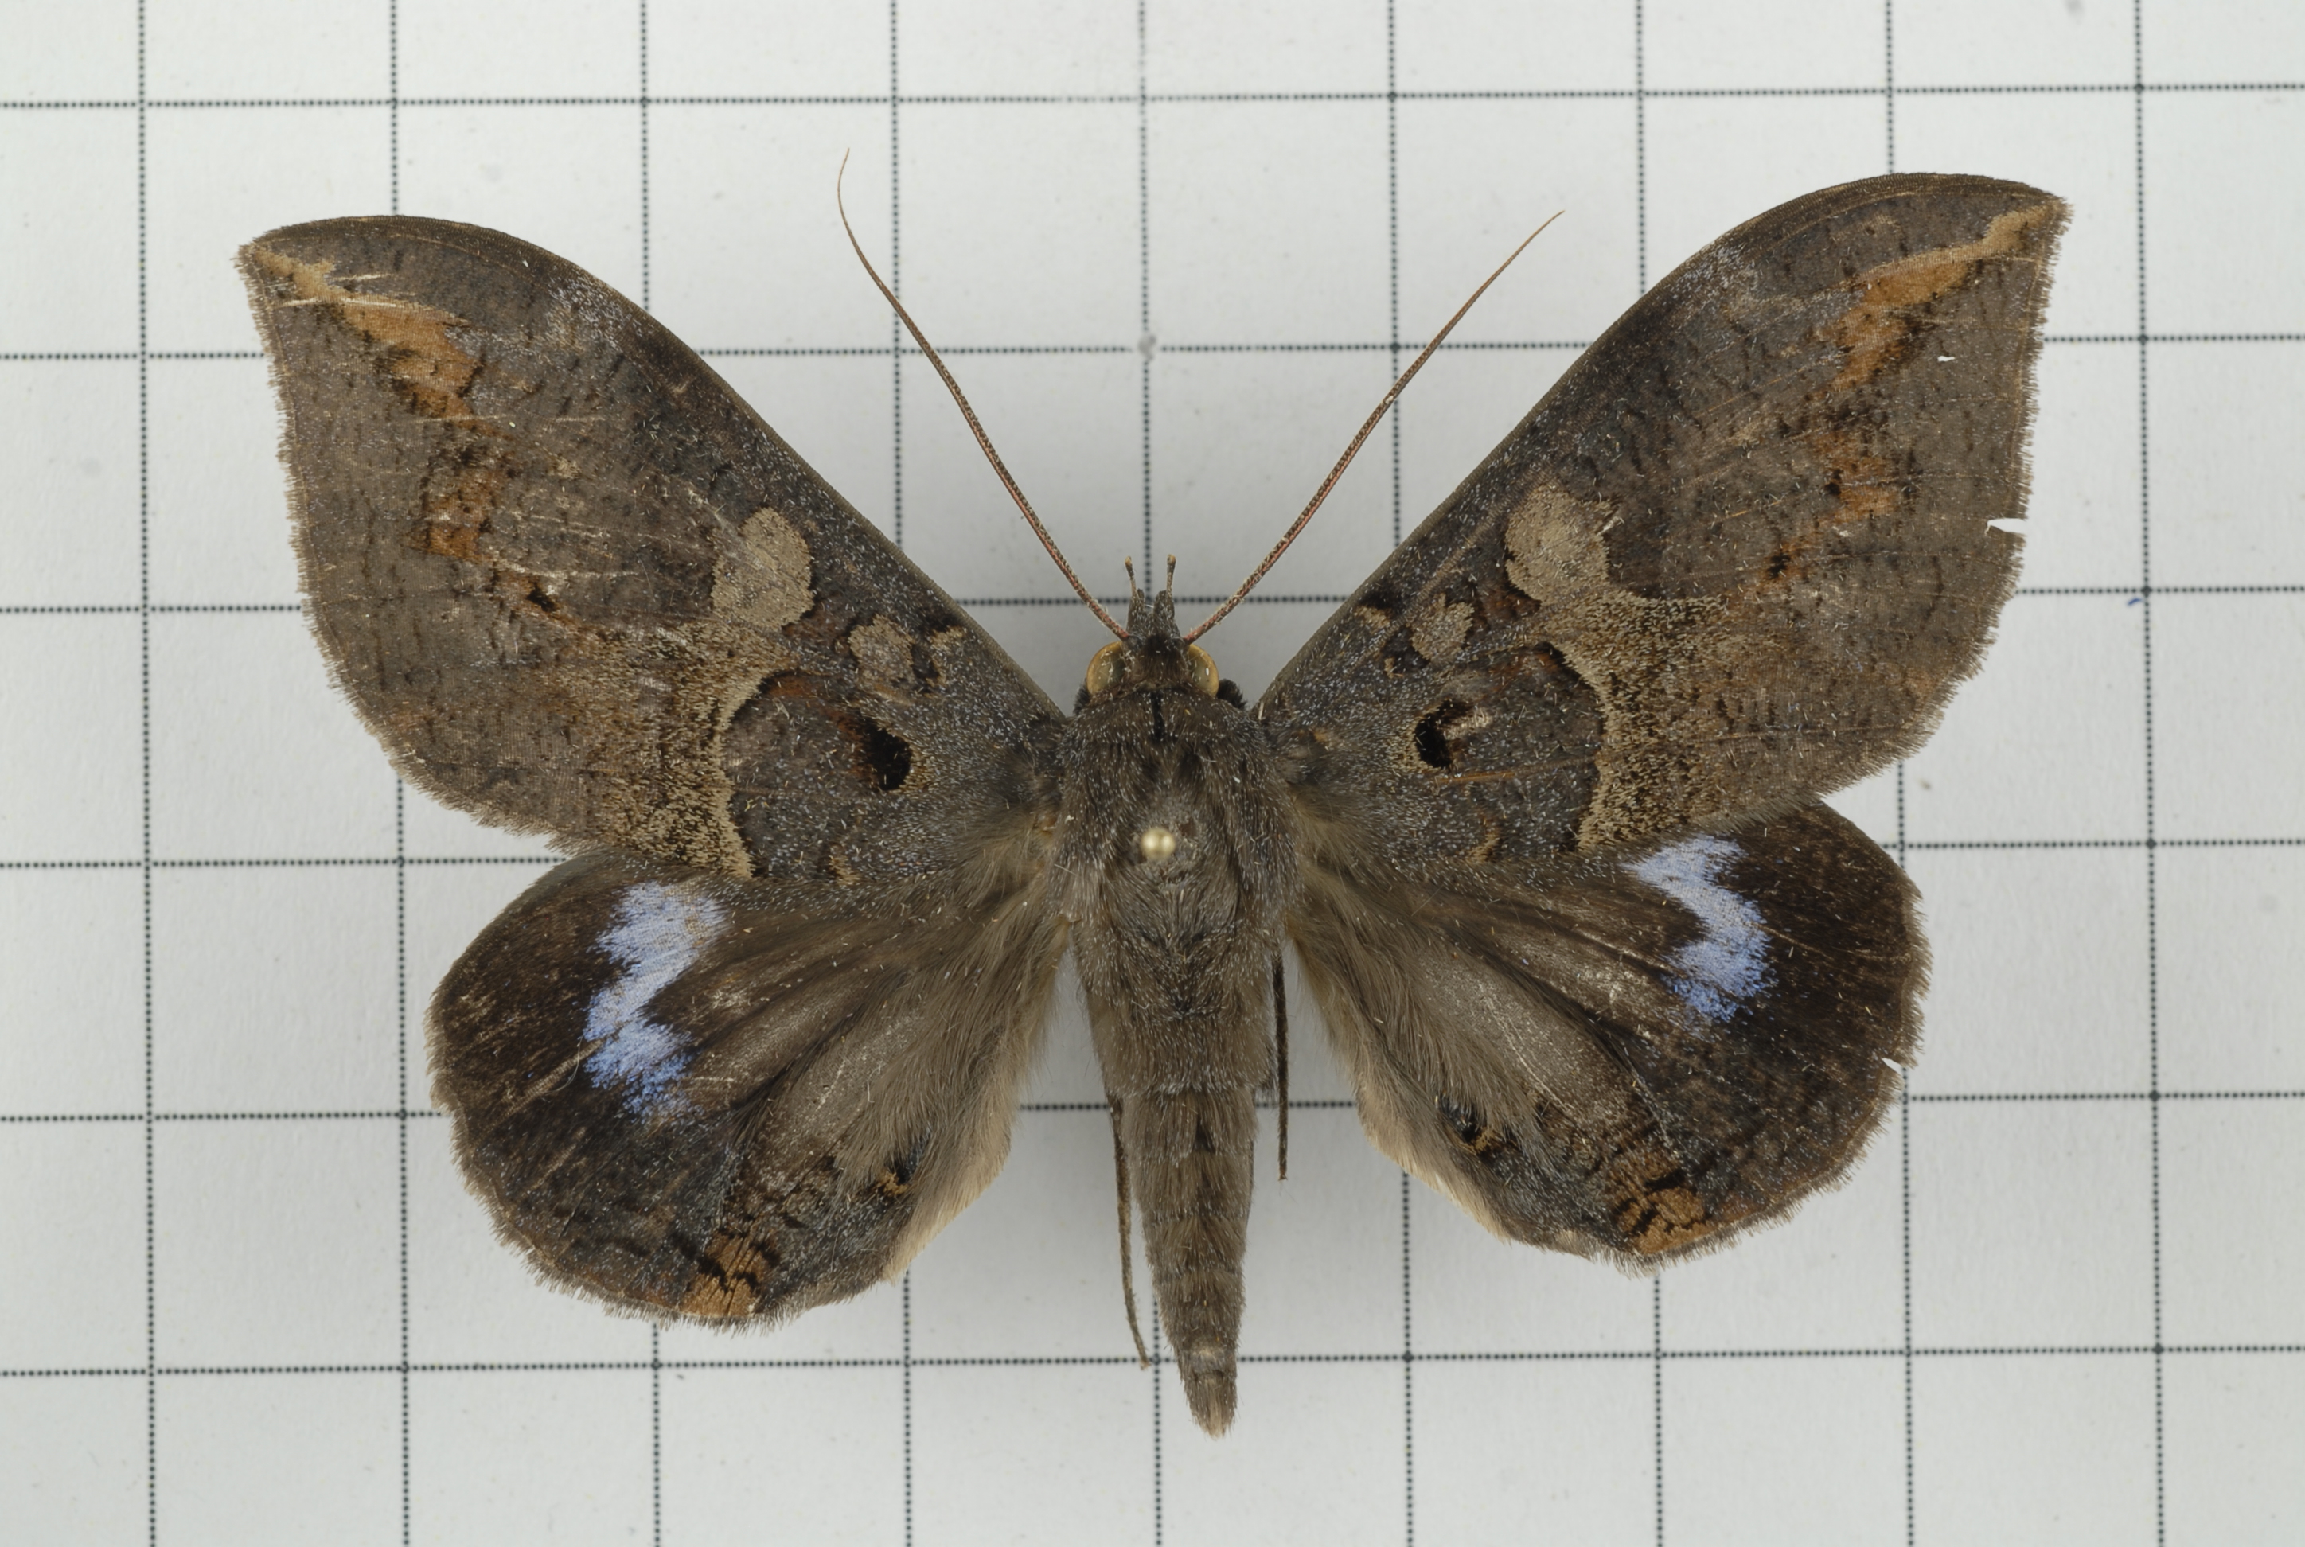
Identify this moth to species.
Ischyja ferrifracta
